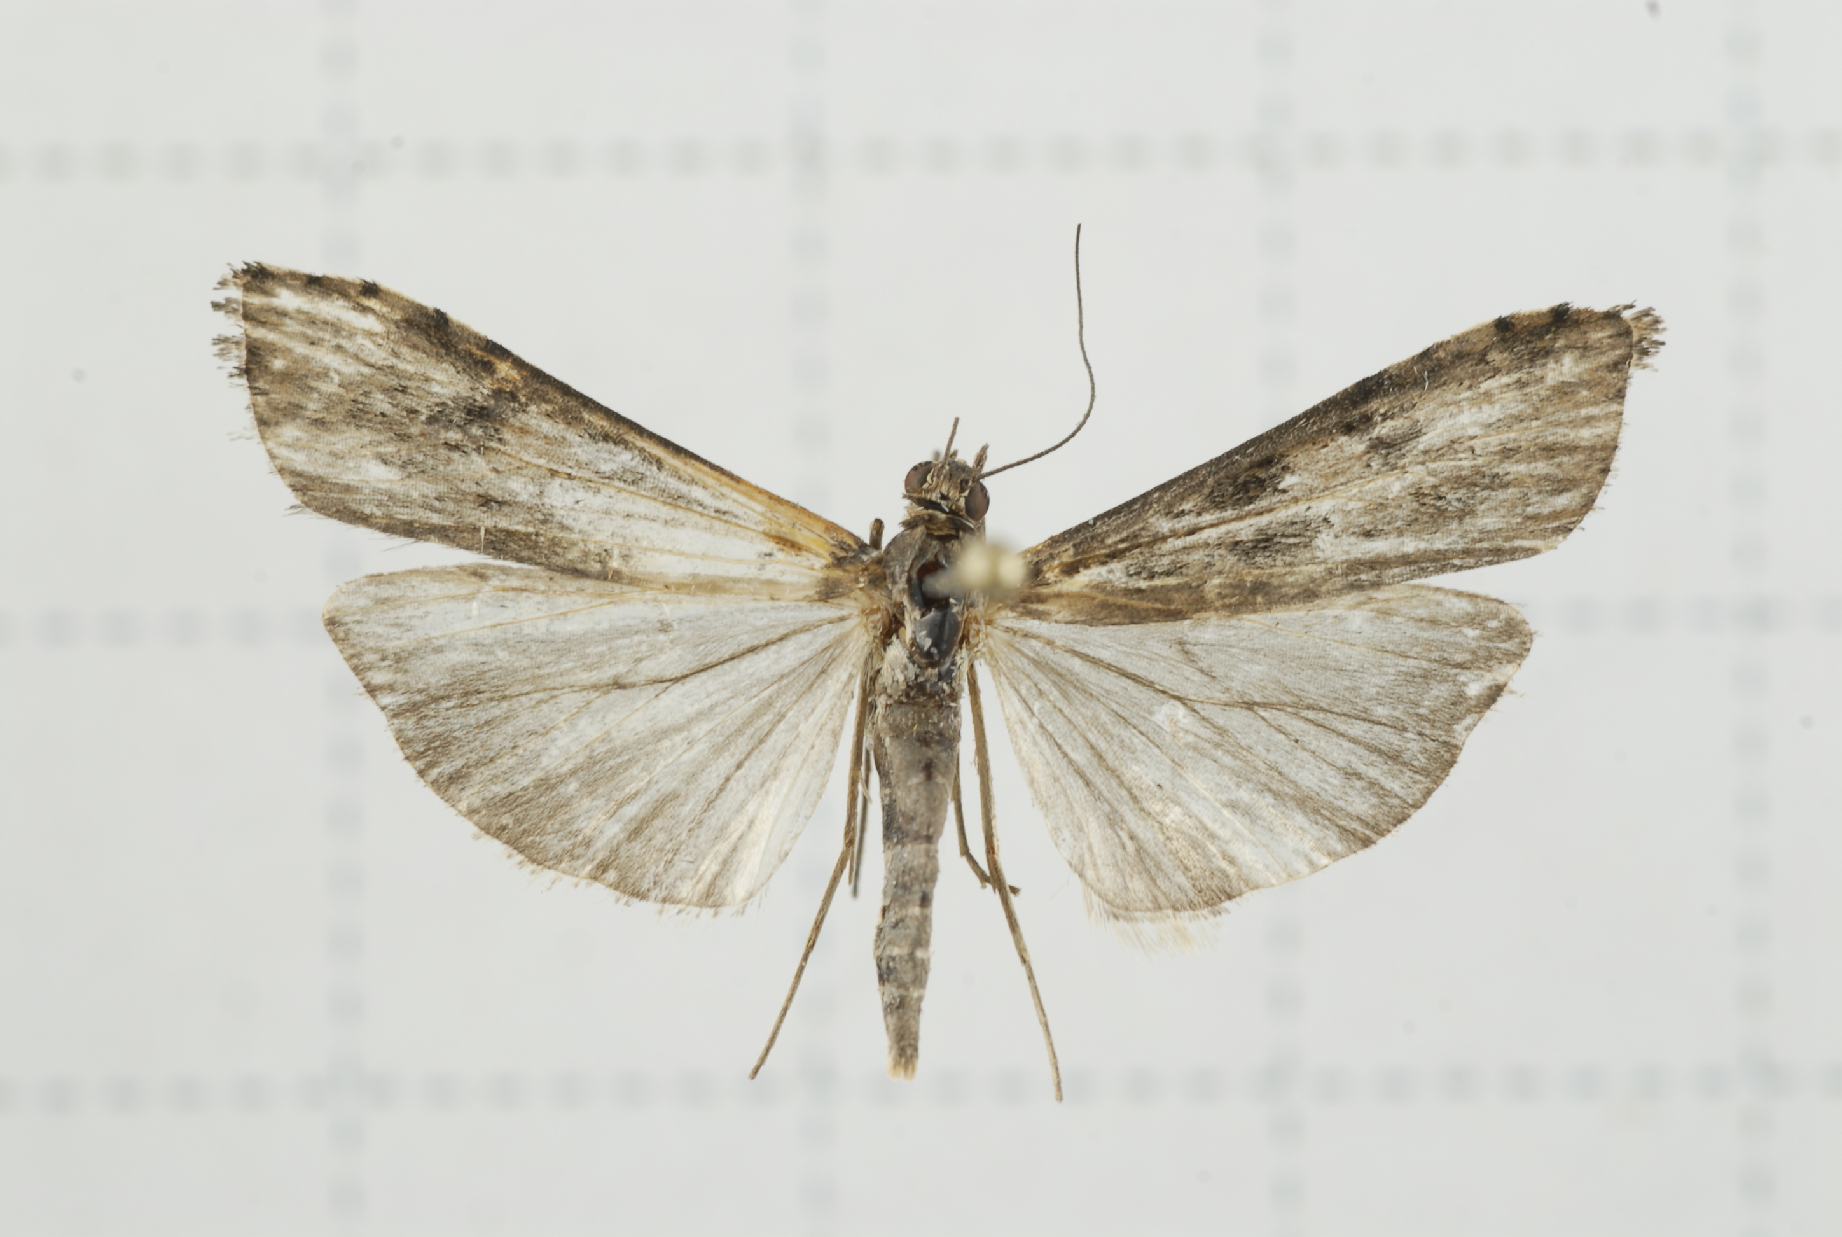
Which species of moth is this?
Nomophila noctuella
